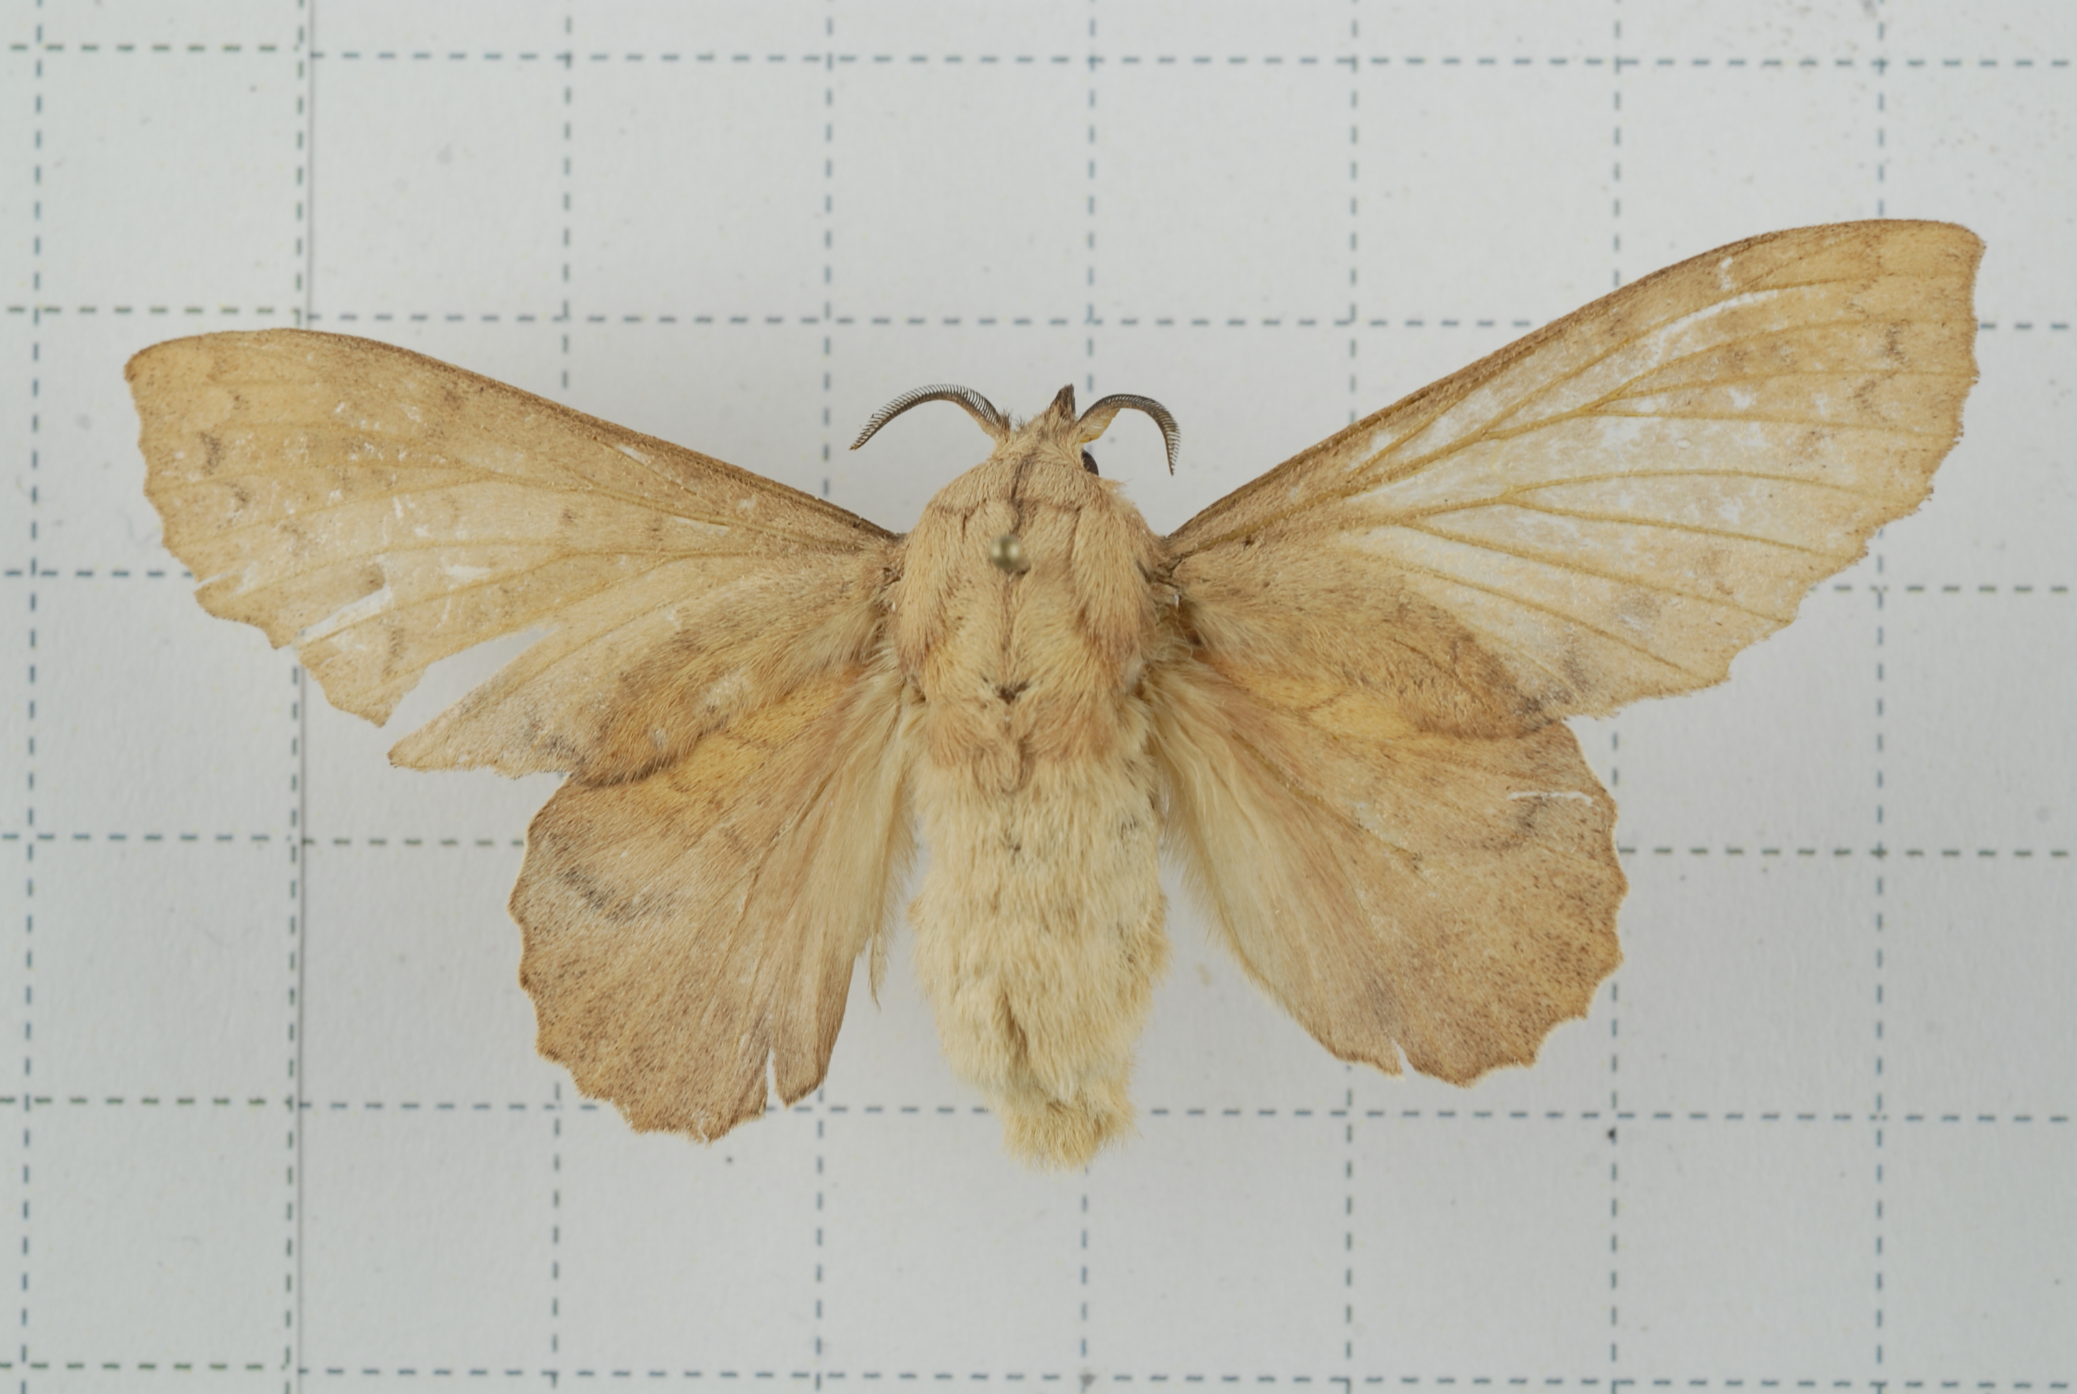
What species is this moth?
Gastropacha horishana horishana
